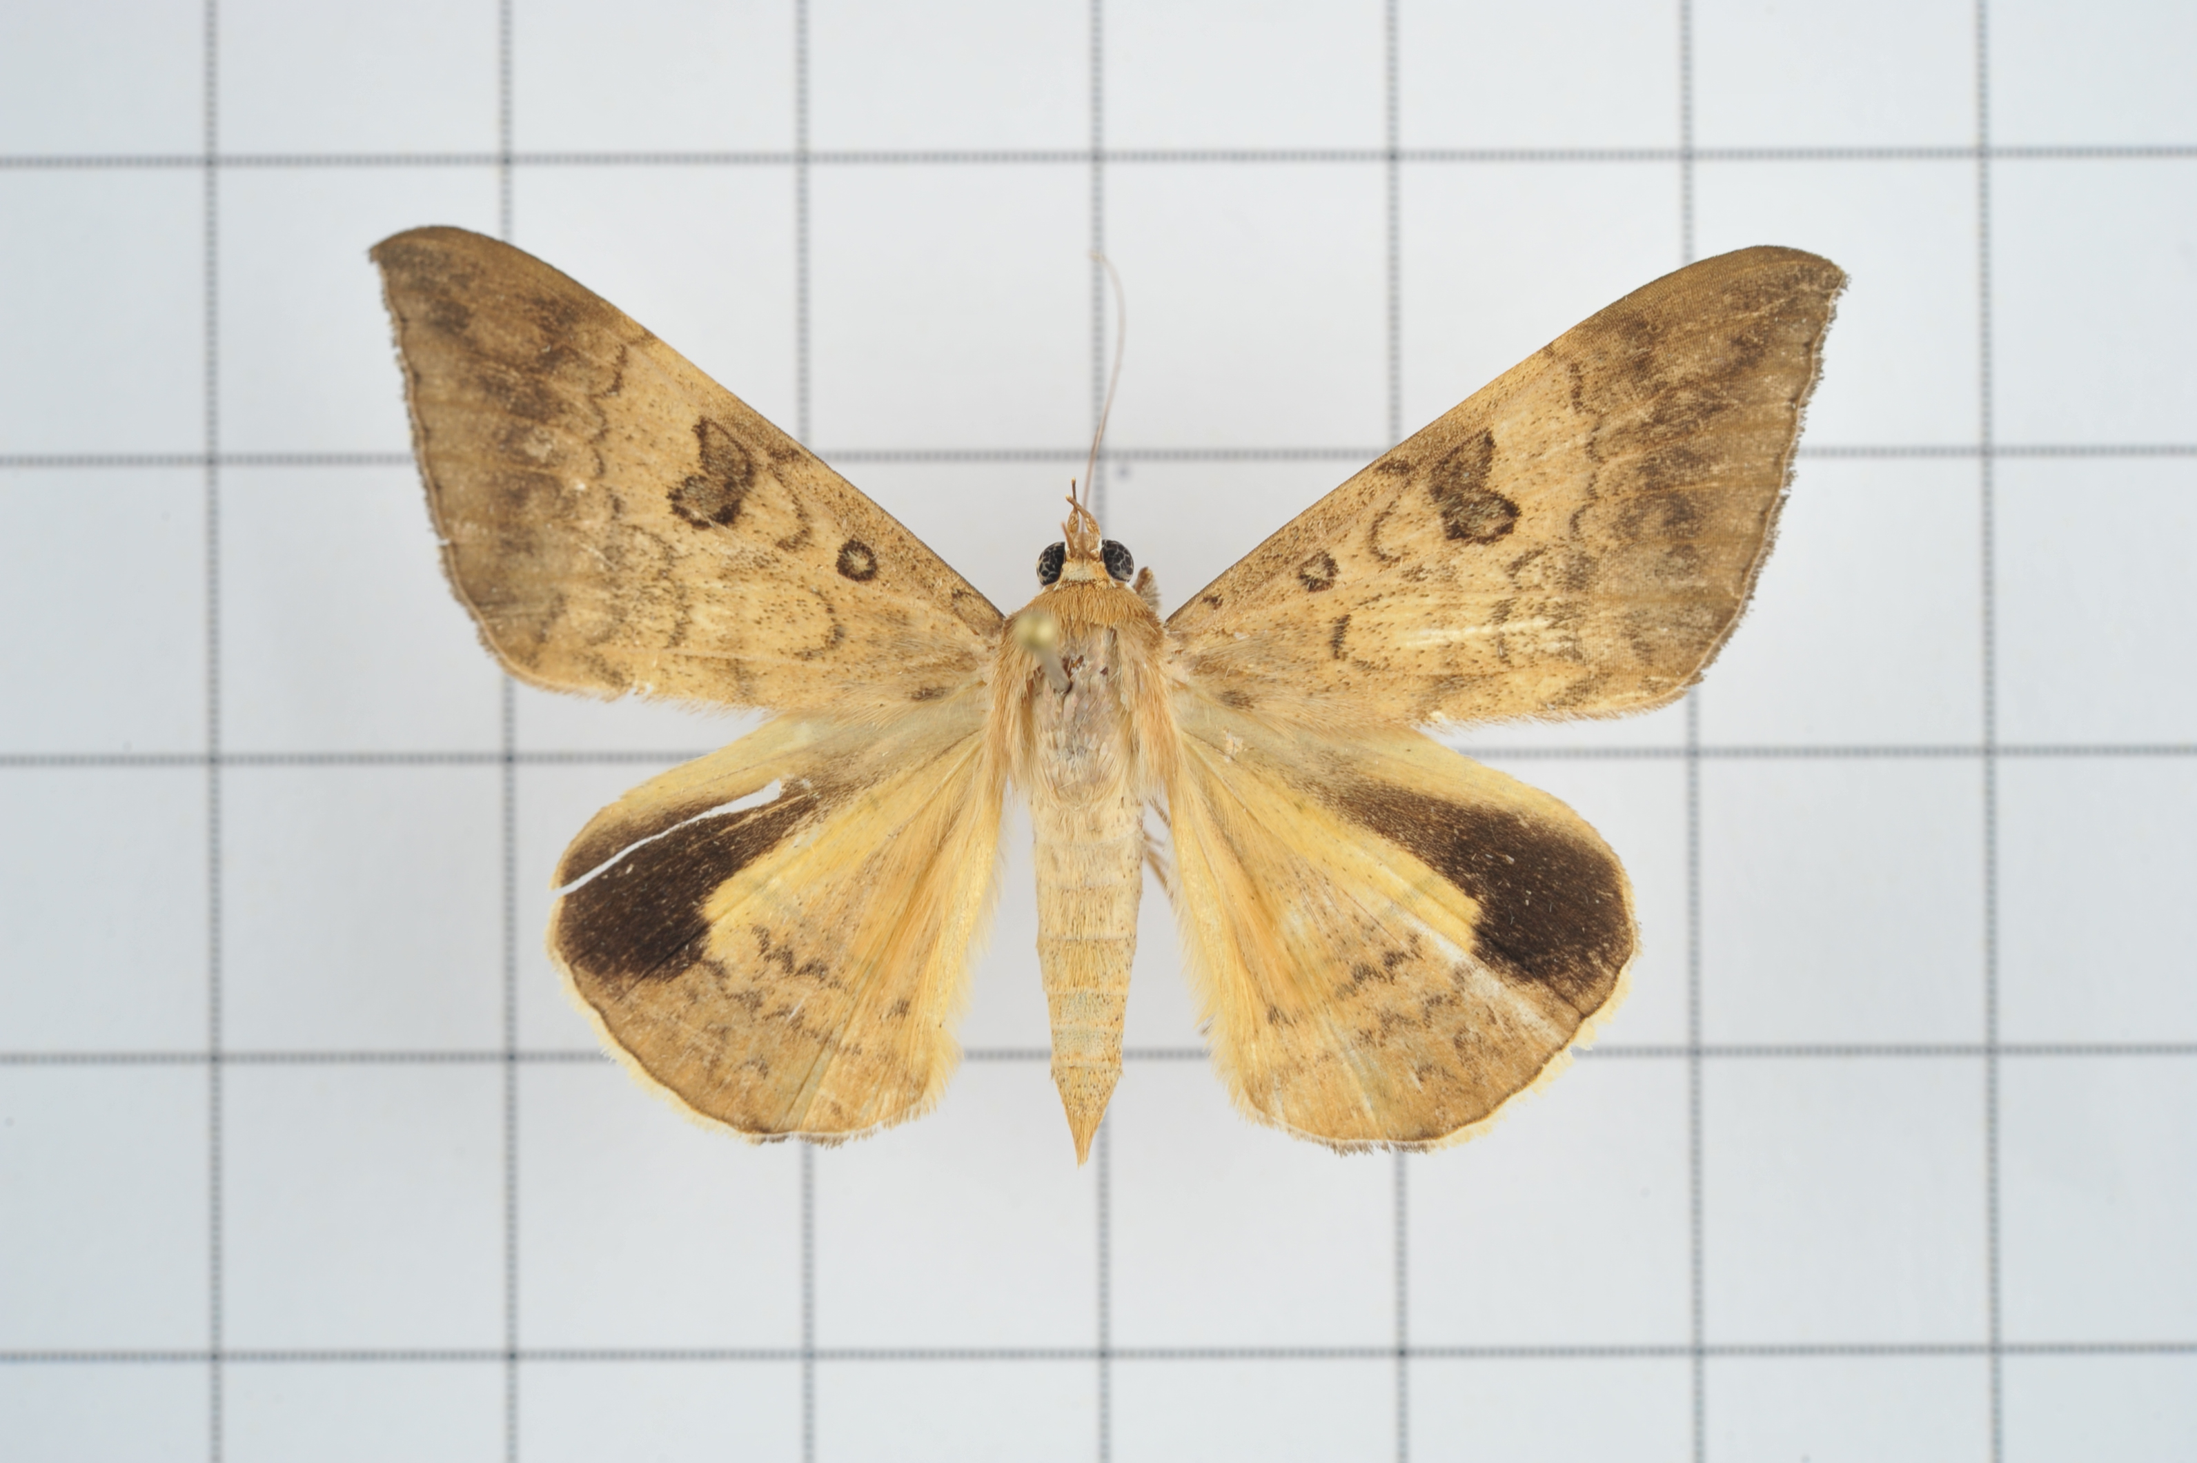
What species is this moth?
Oxyodes scrobiculata
